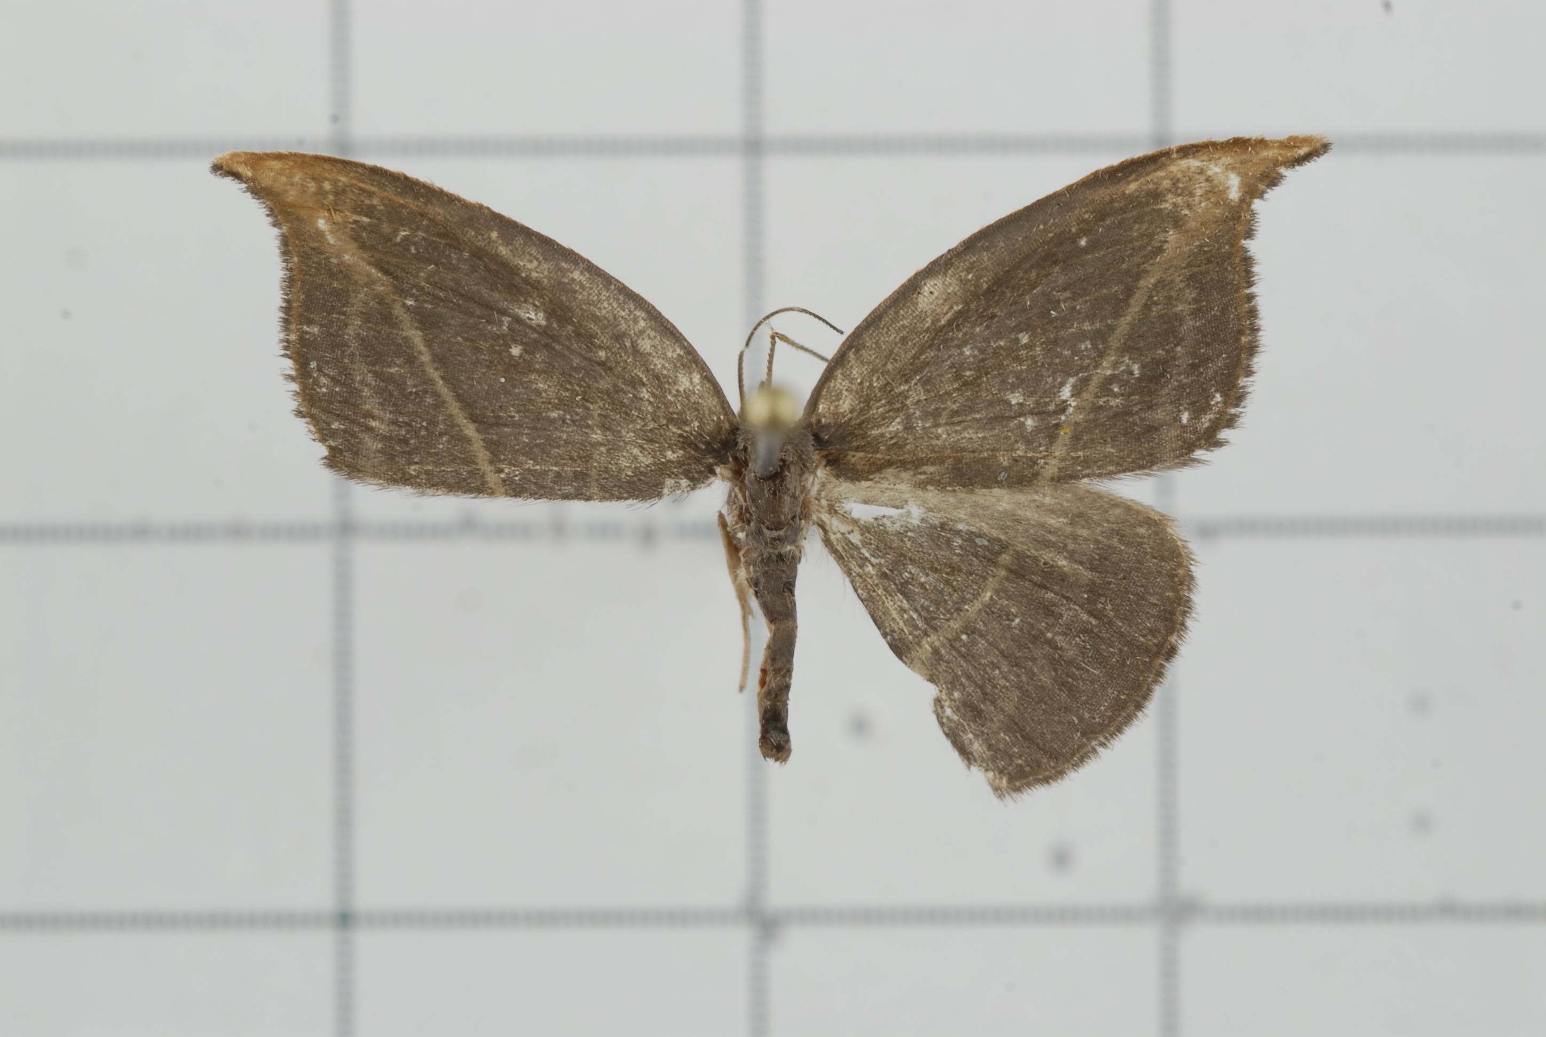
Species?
Microblepsis rugosa
